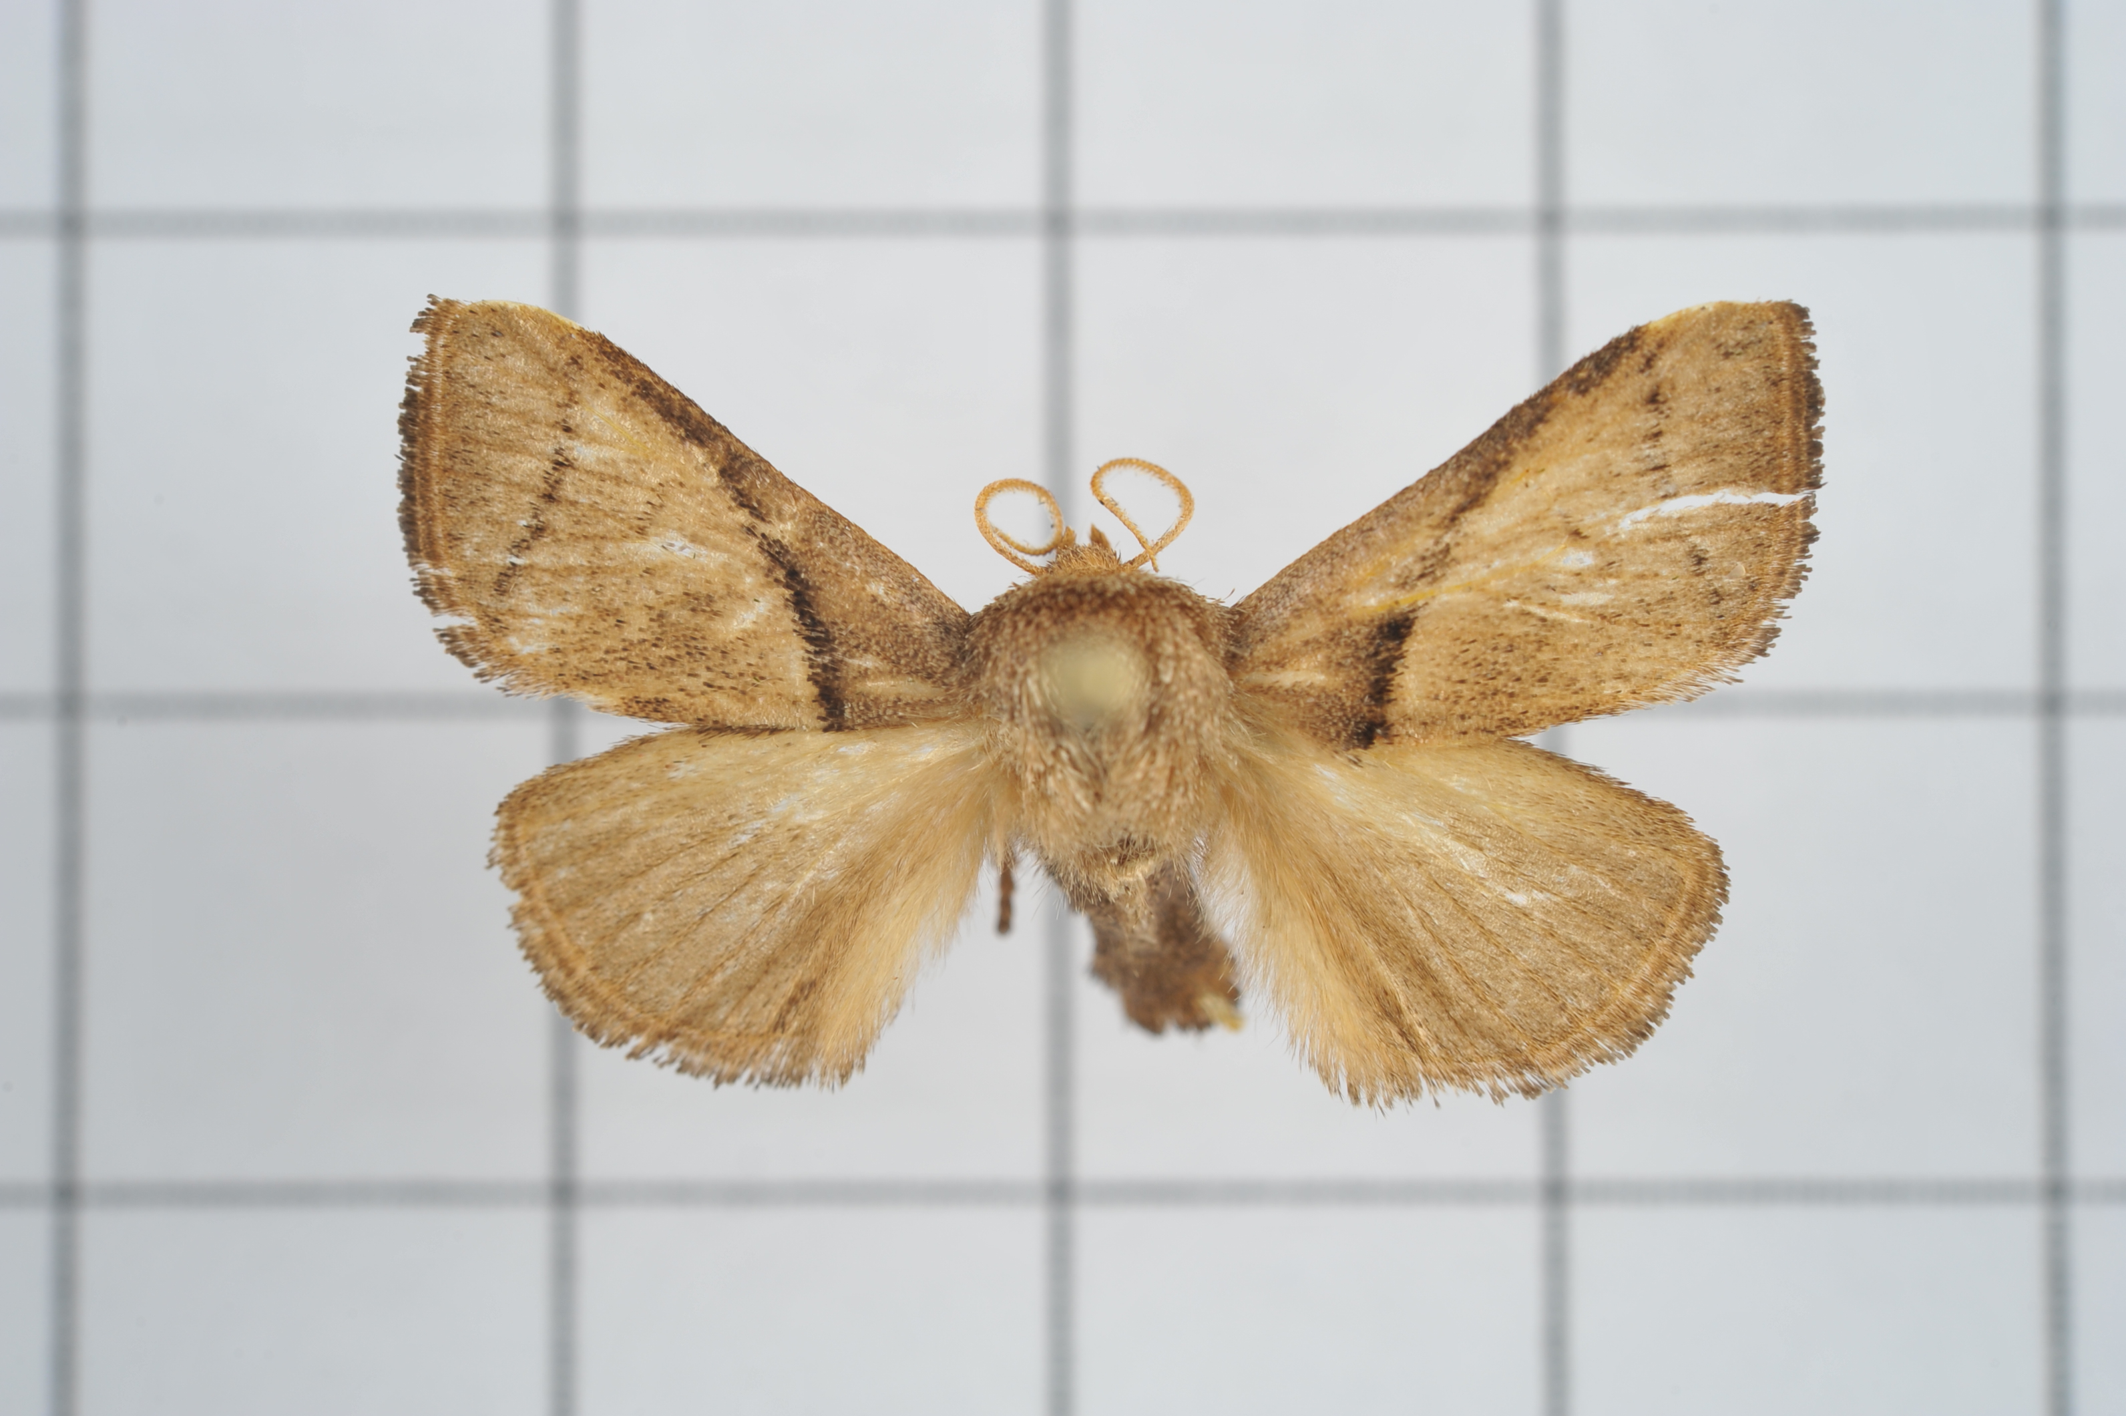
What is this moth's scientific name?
Avatara basifusca
